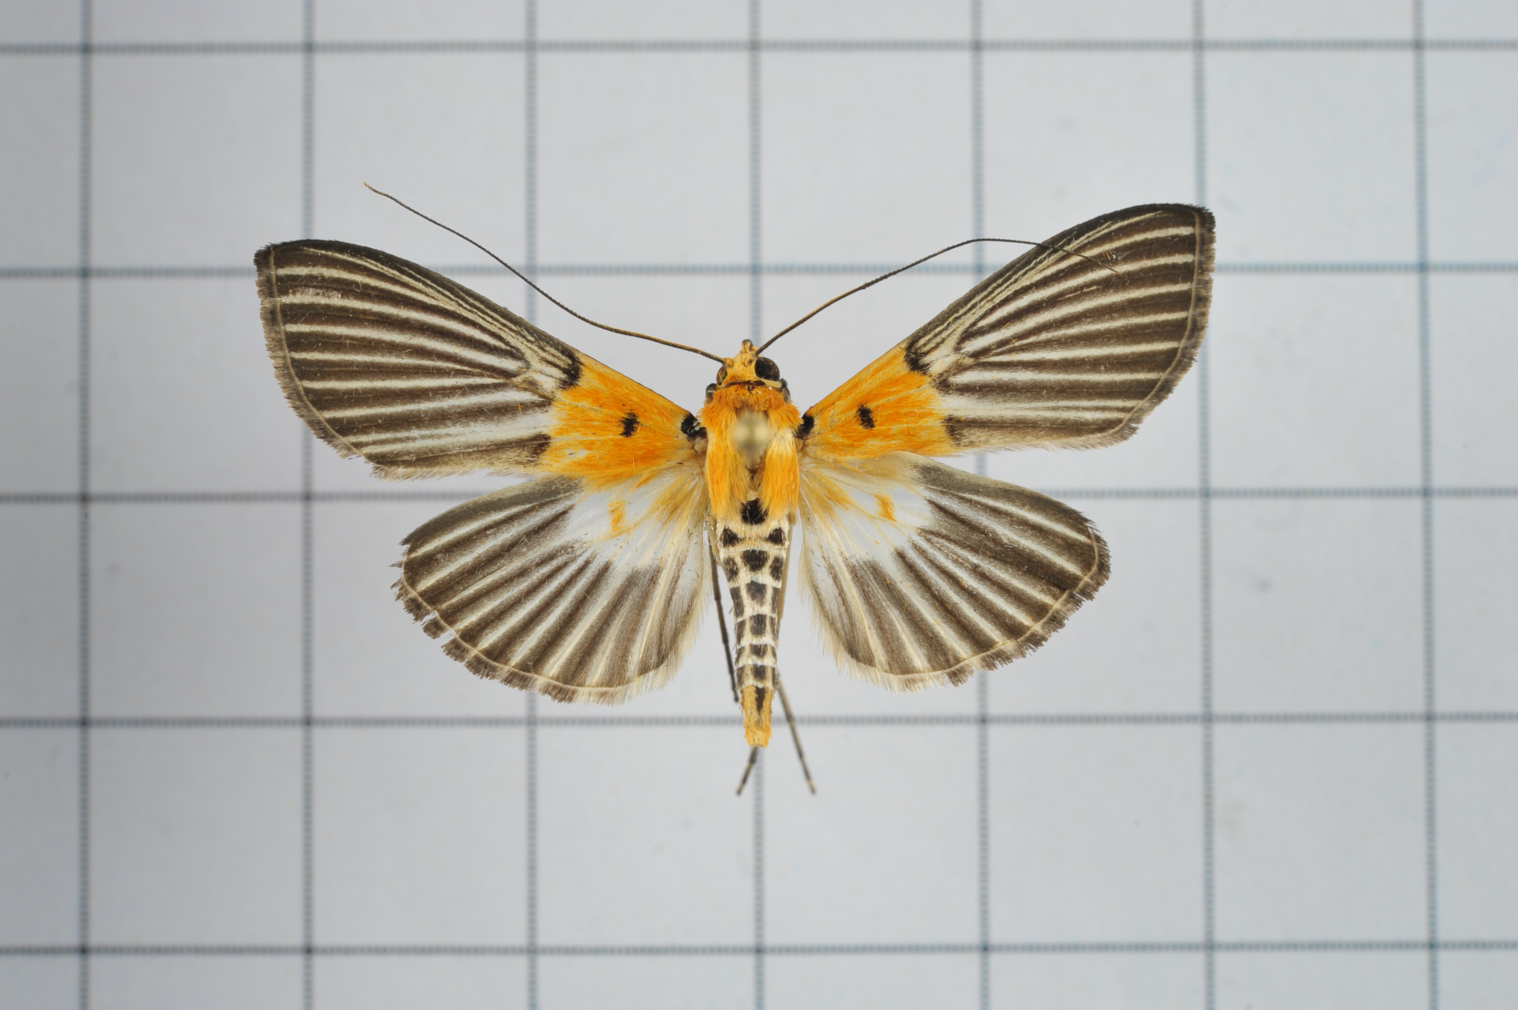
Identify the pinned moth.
Nevrina procopia
